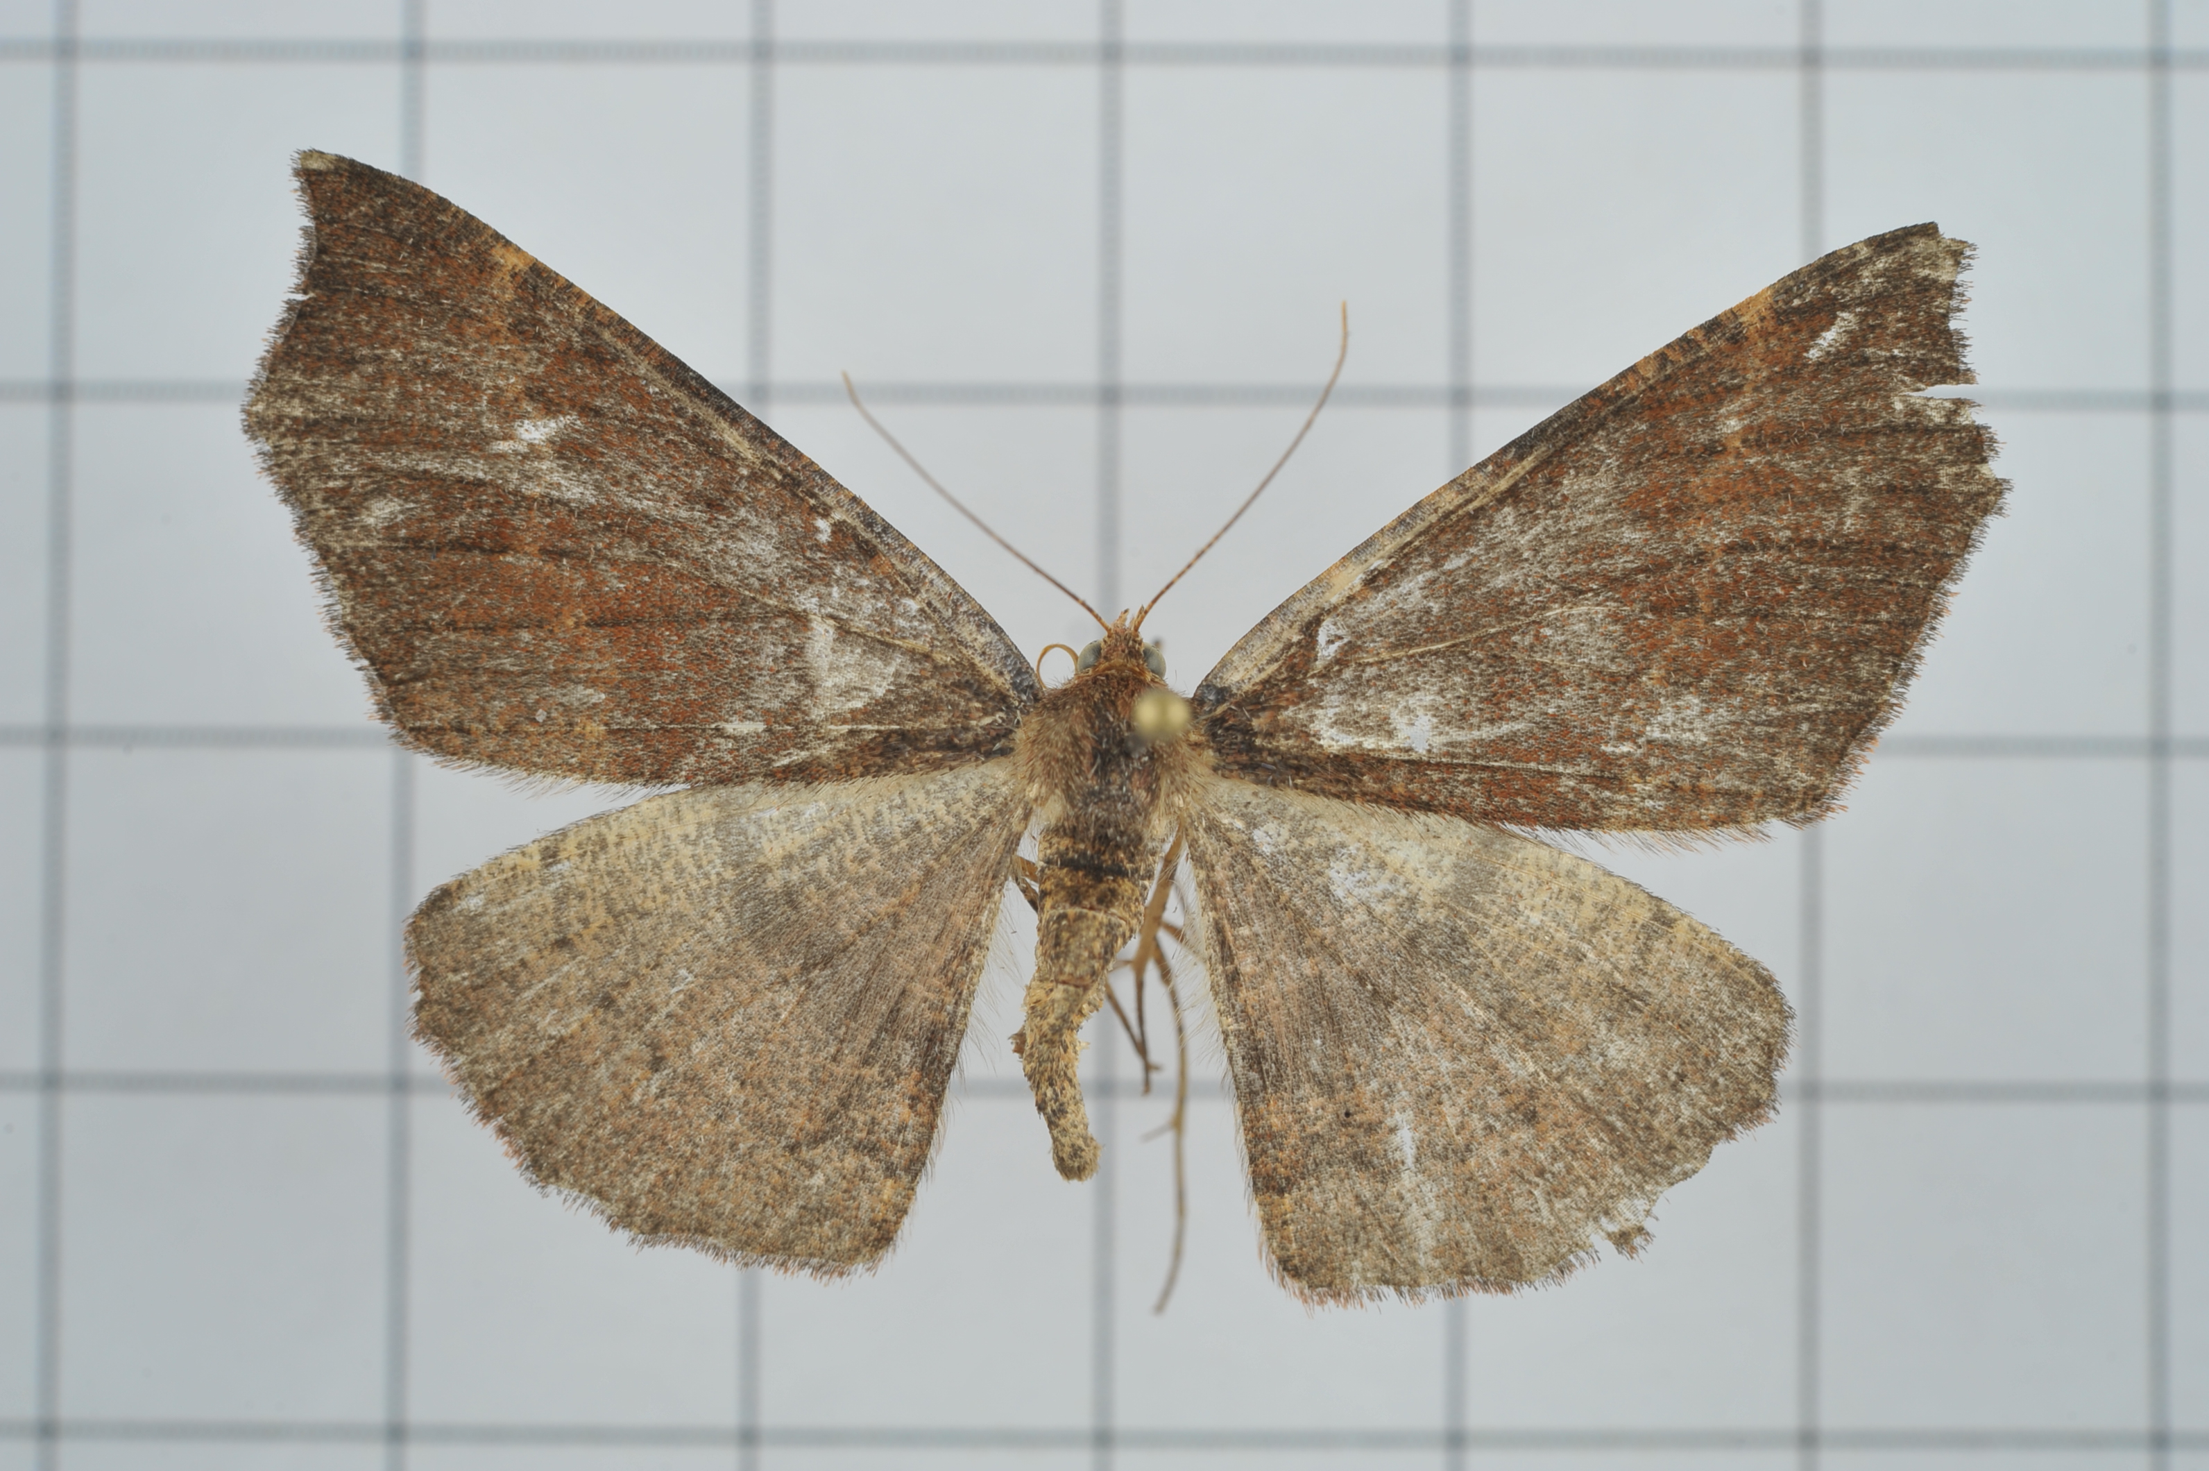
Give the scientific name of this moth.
Xerodes albonotaria aritai
